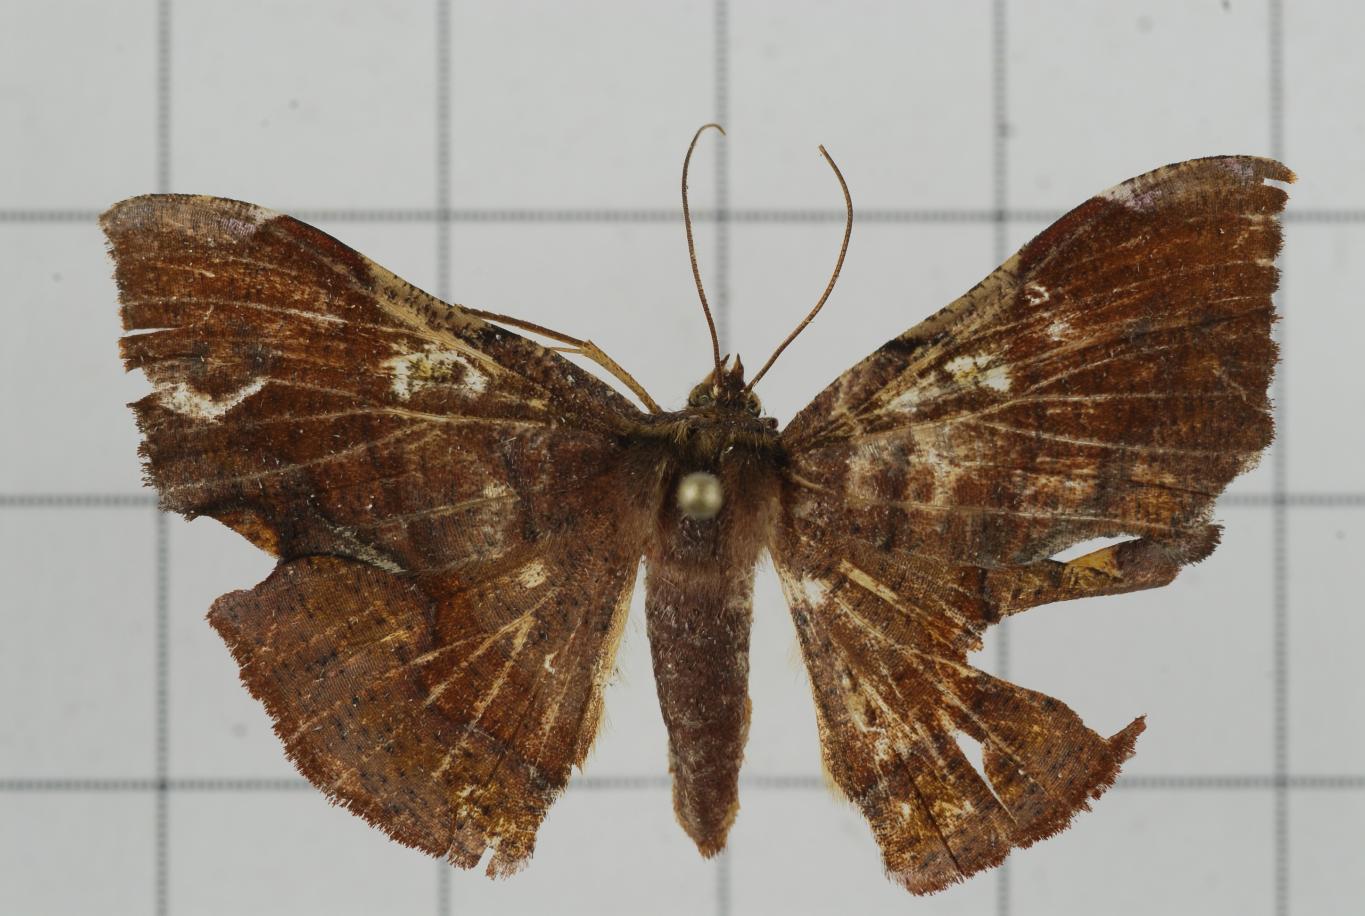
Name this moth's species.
Fascellina chromataria
